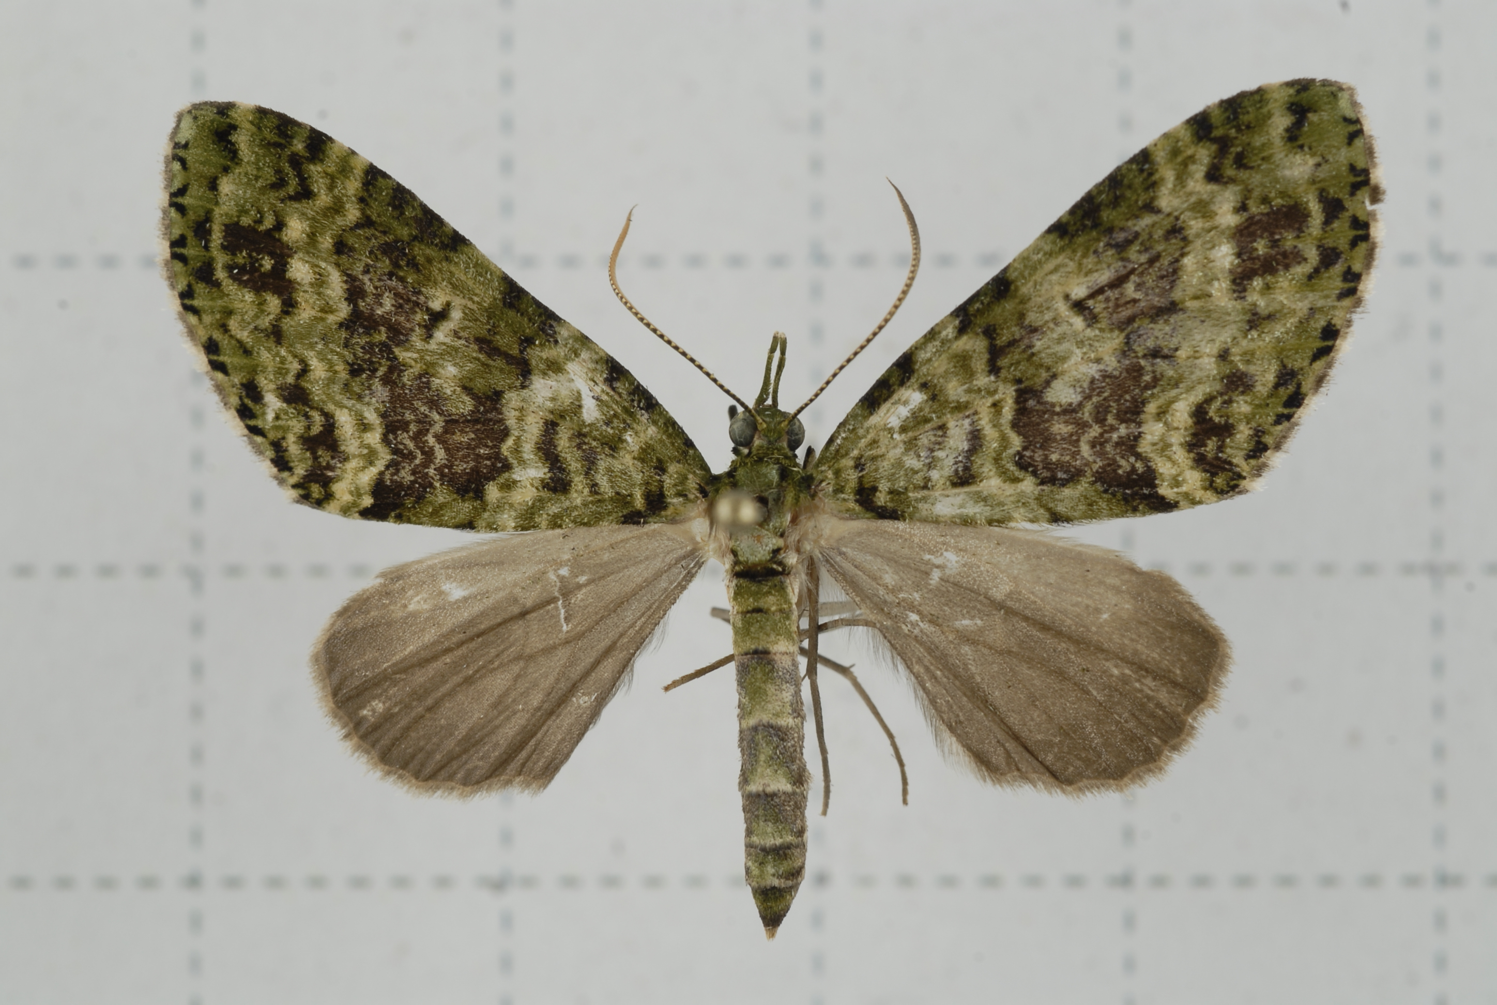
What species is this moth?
Hypocometa clauda
